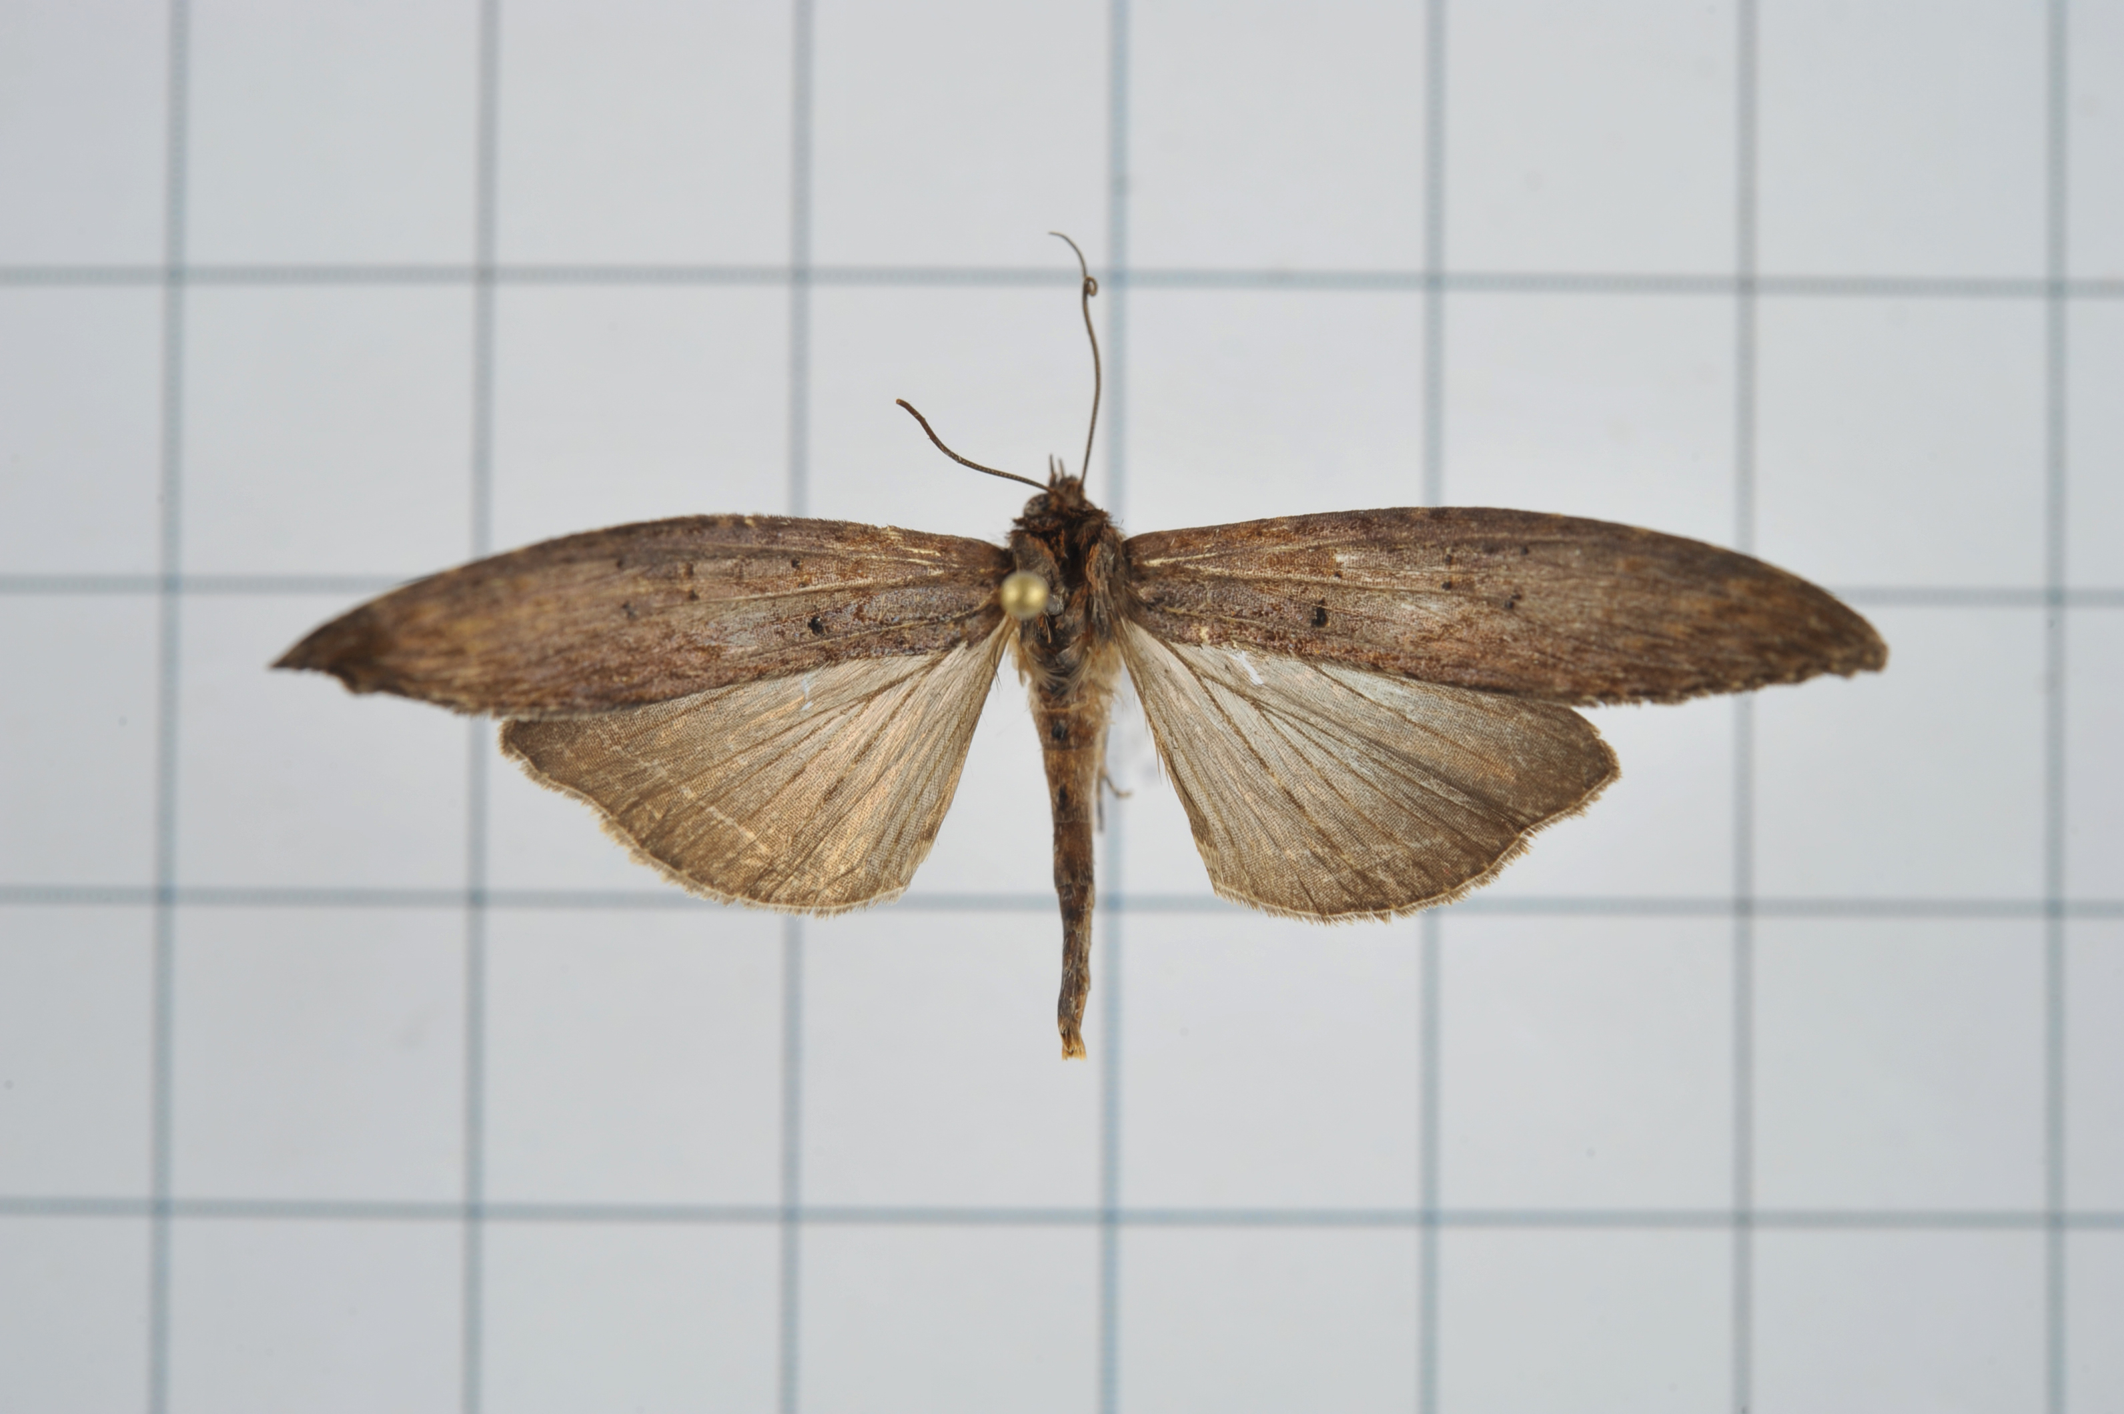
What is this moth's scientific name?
Lophoptera longipennis
